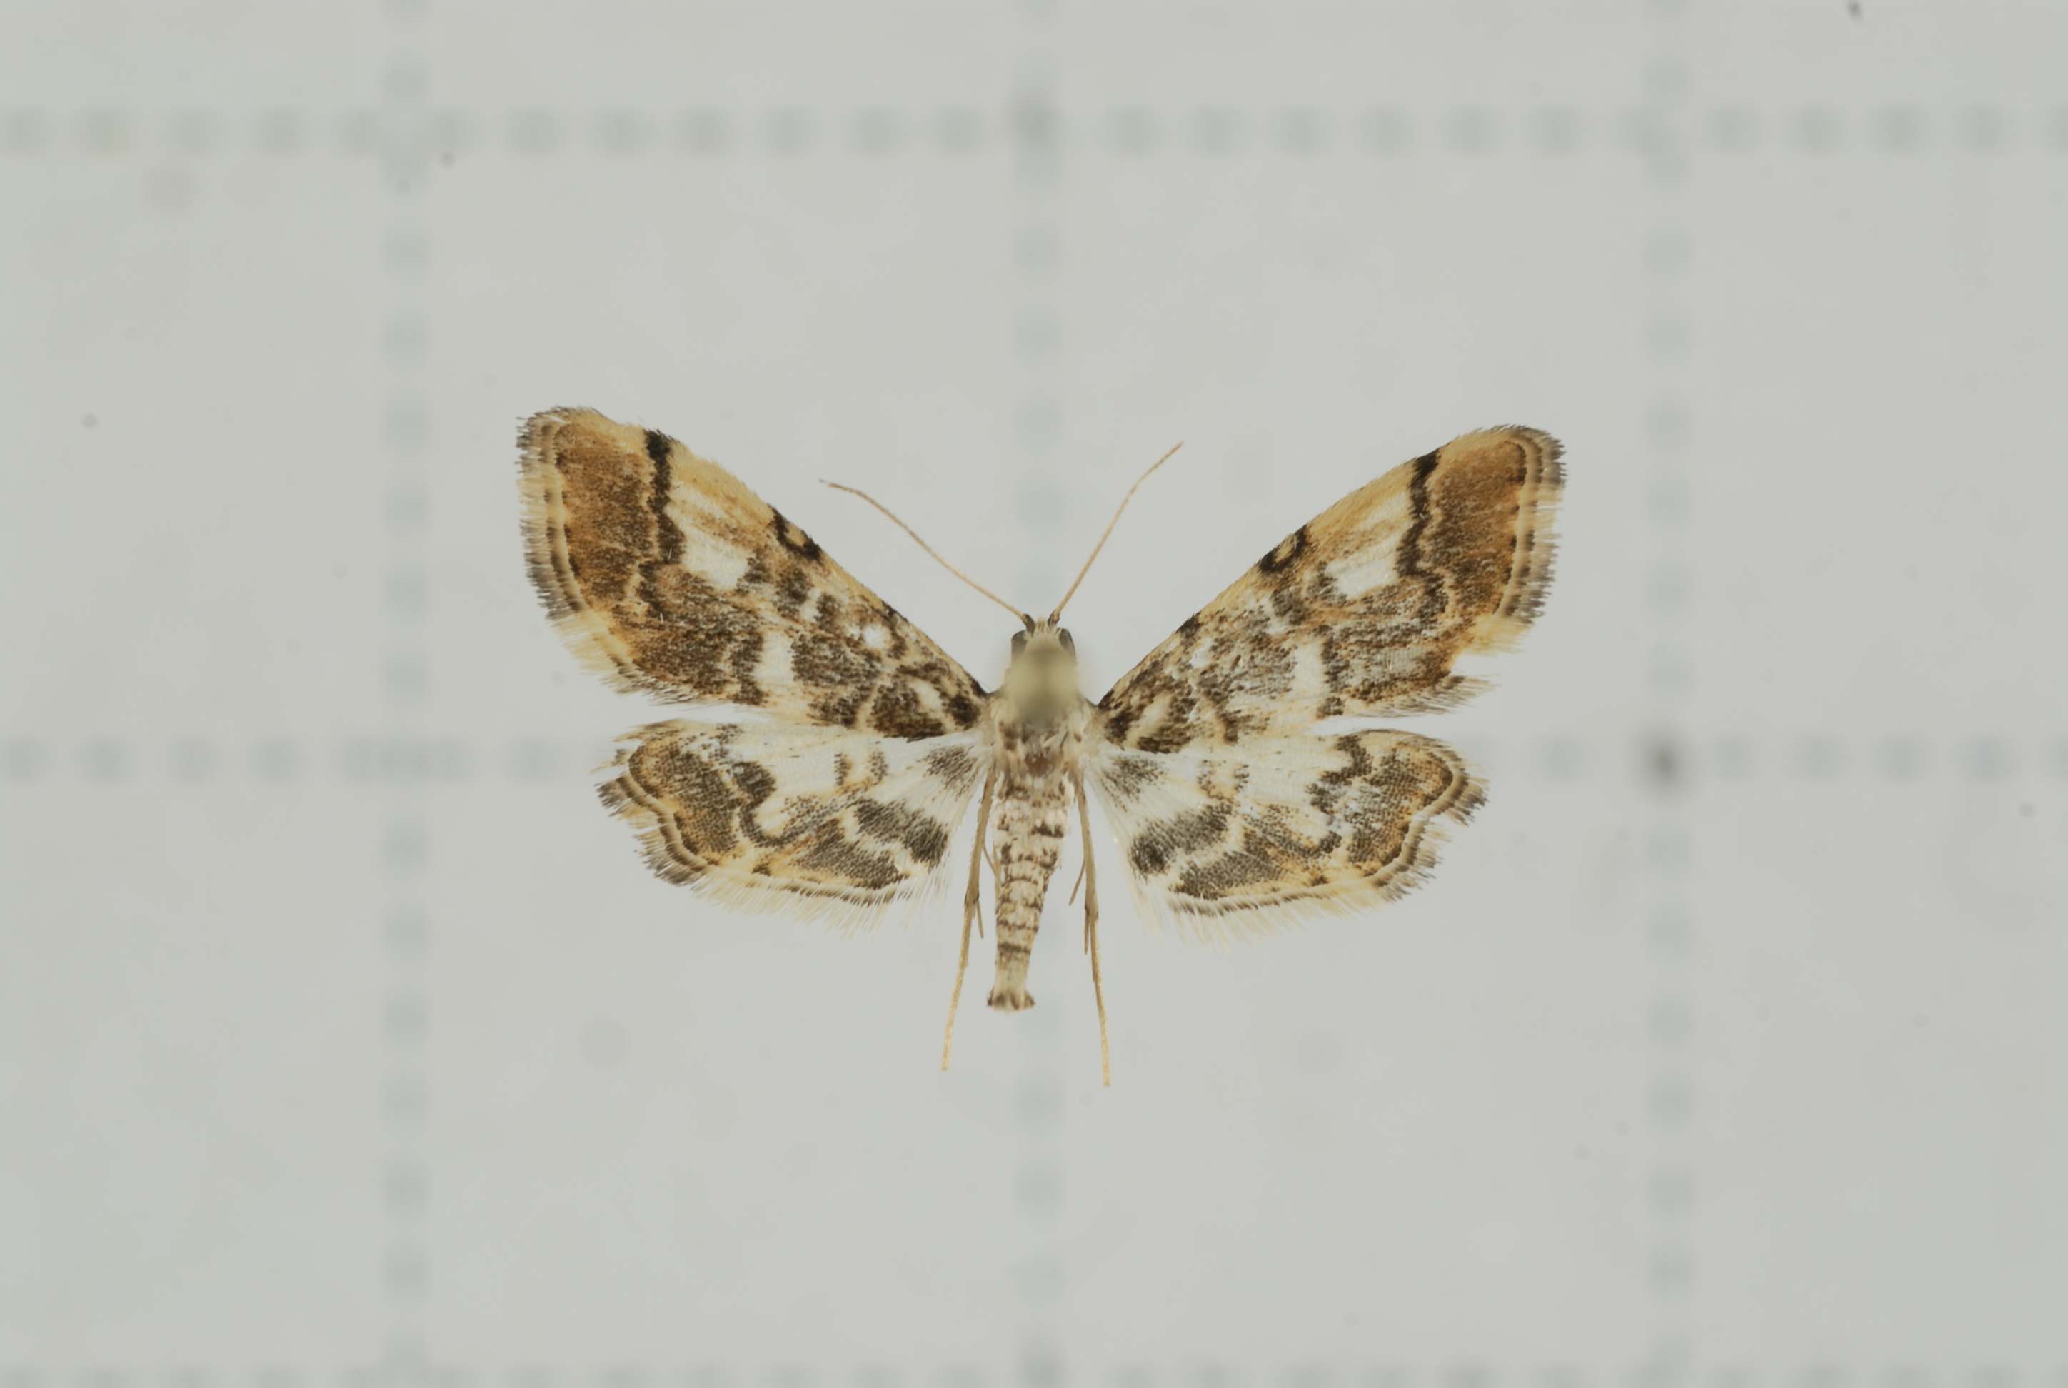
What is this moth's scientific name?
Lamprosema commixta
